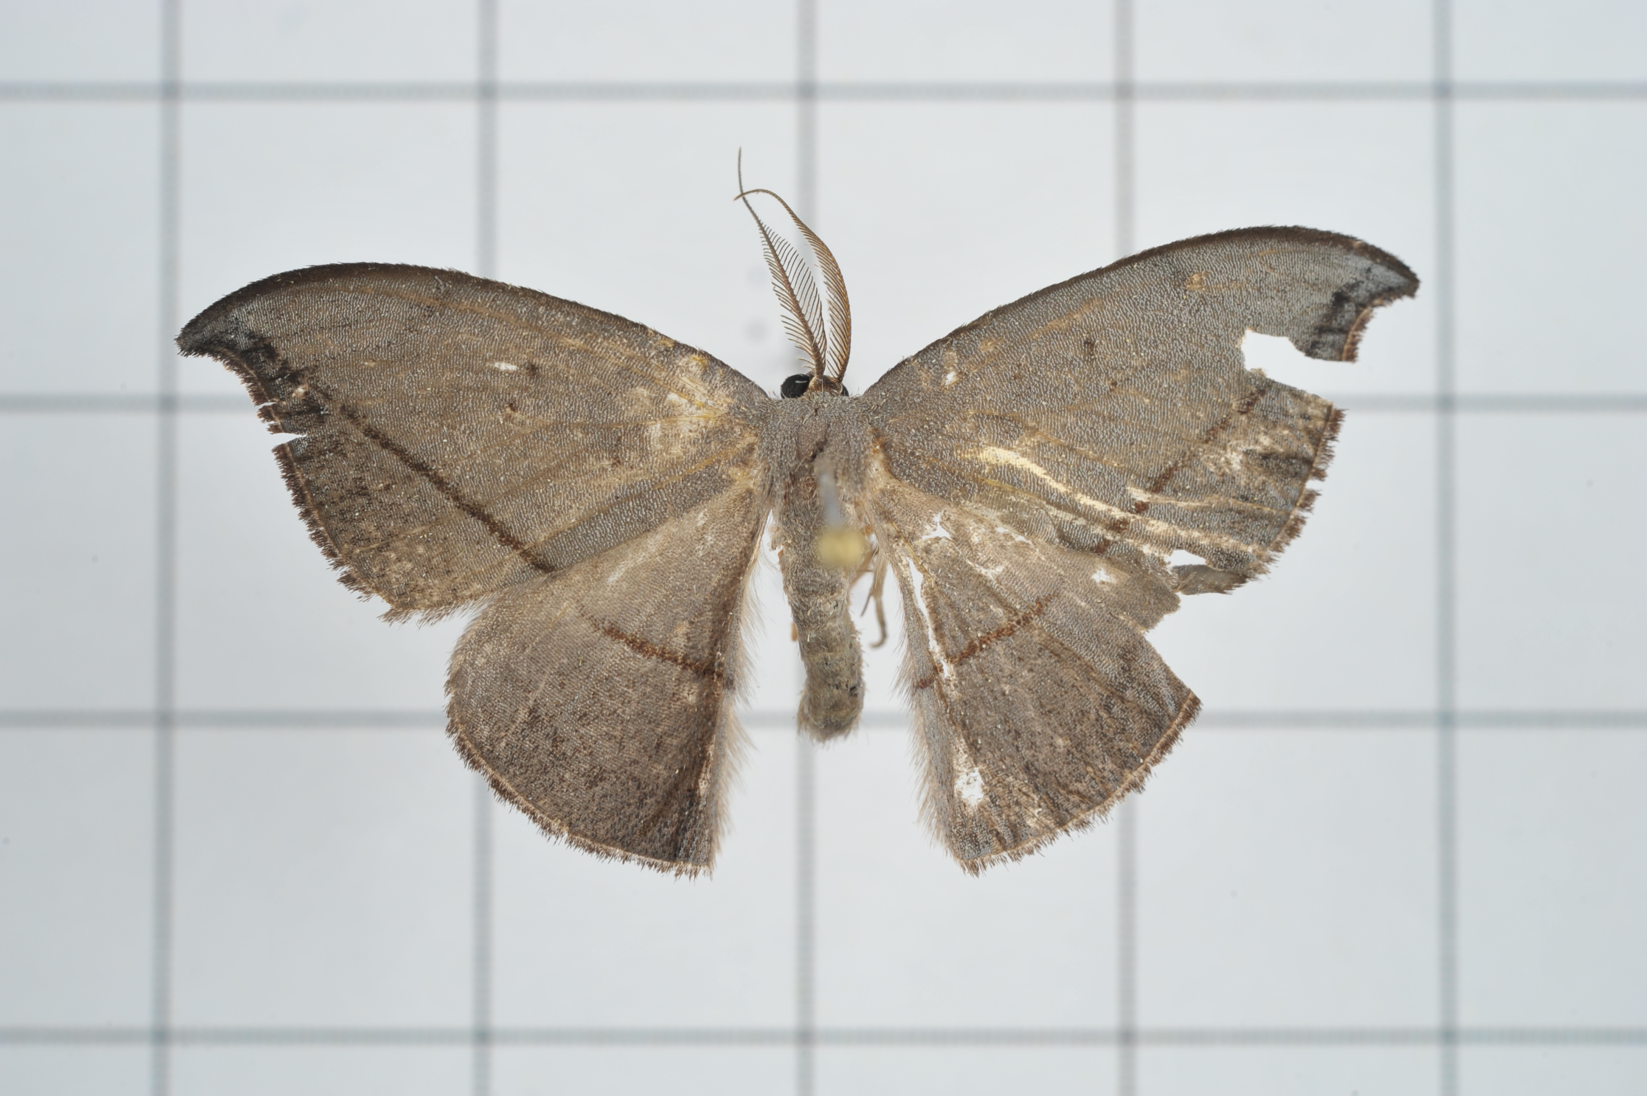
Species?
Albara reversaria opalescens
